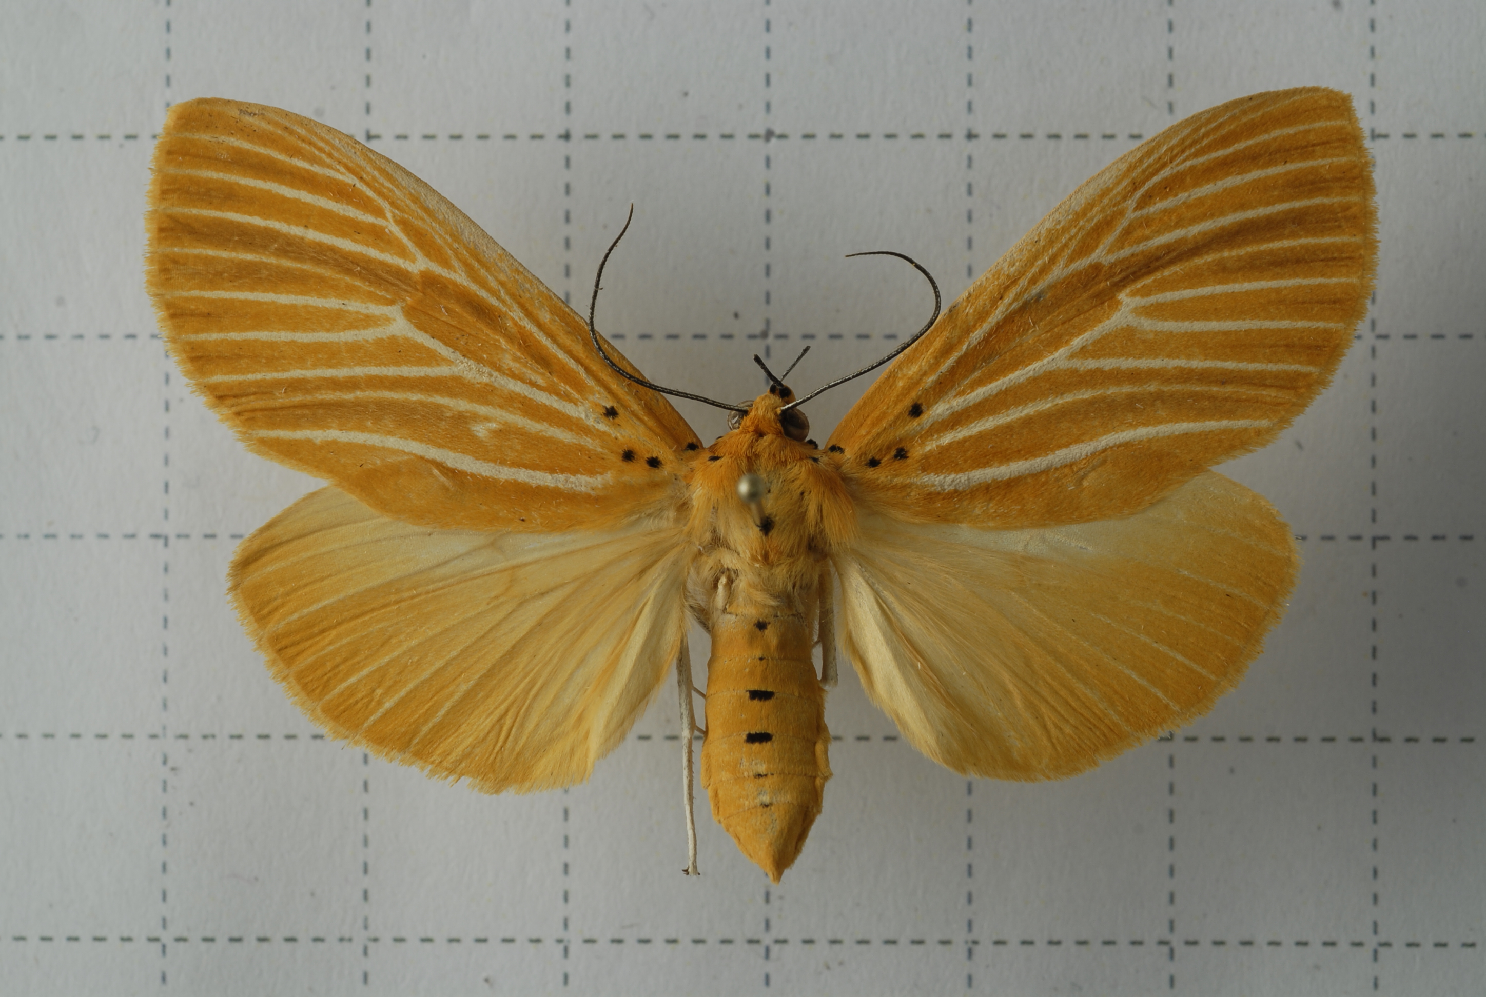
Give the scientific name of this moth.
Asota egens confinis
